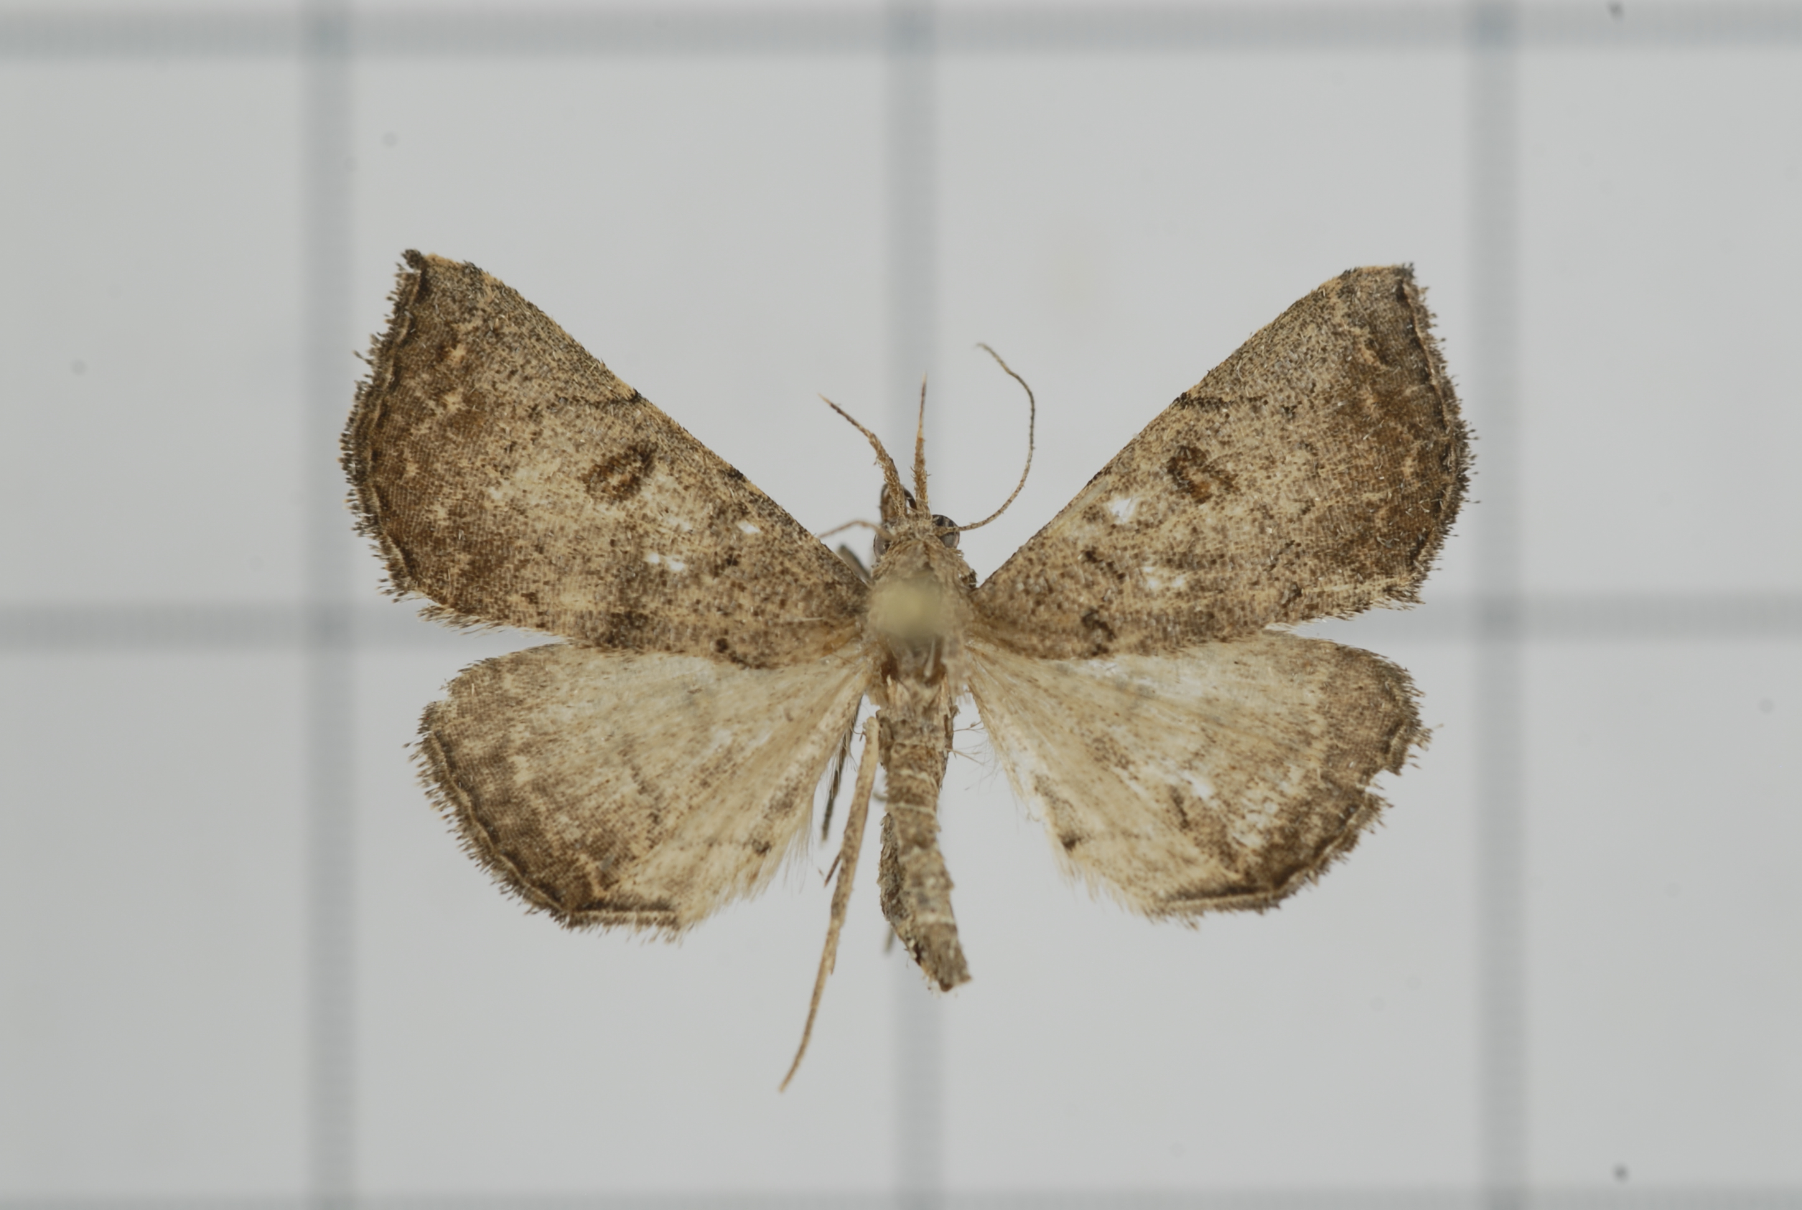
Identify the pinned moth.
Progonia oileusalis
